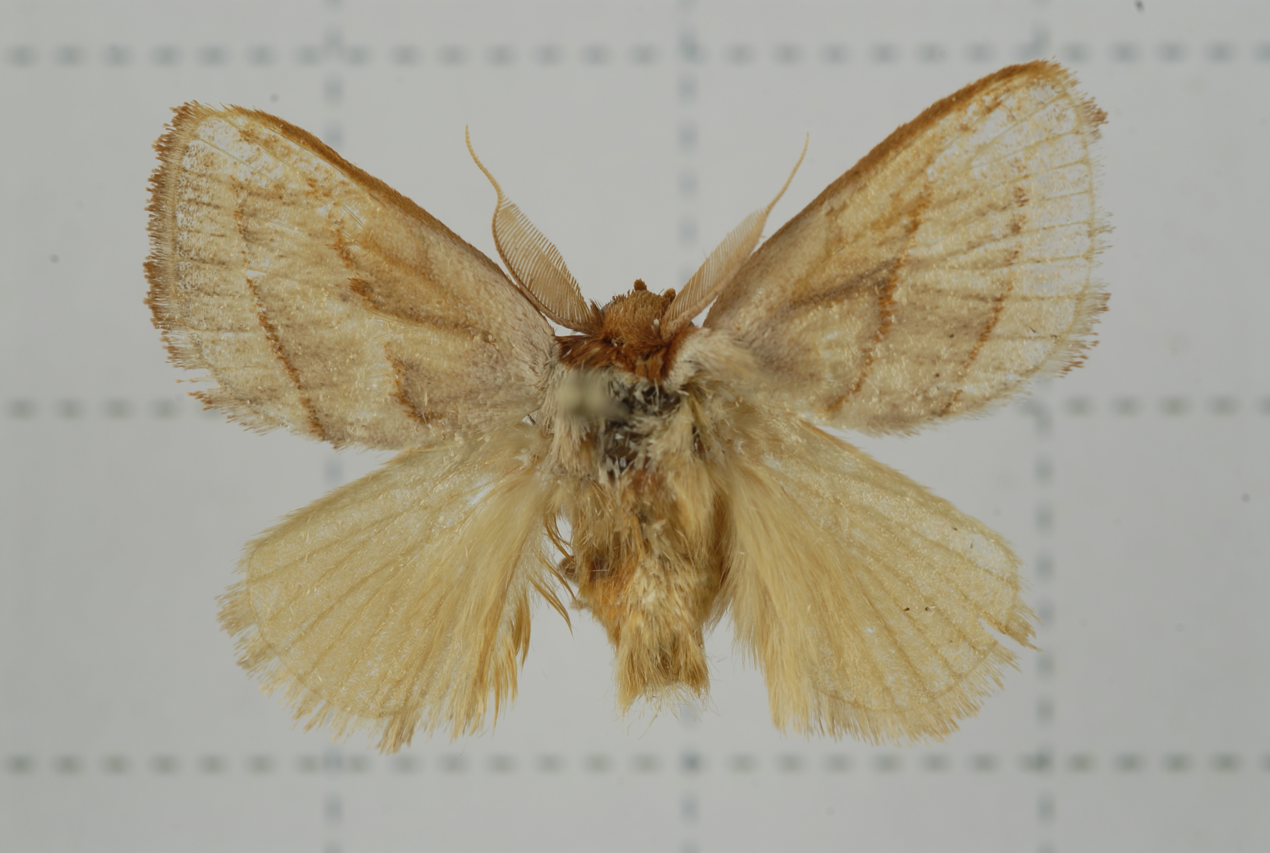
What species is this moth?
Cania heppneri
